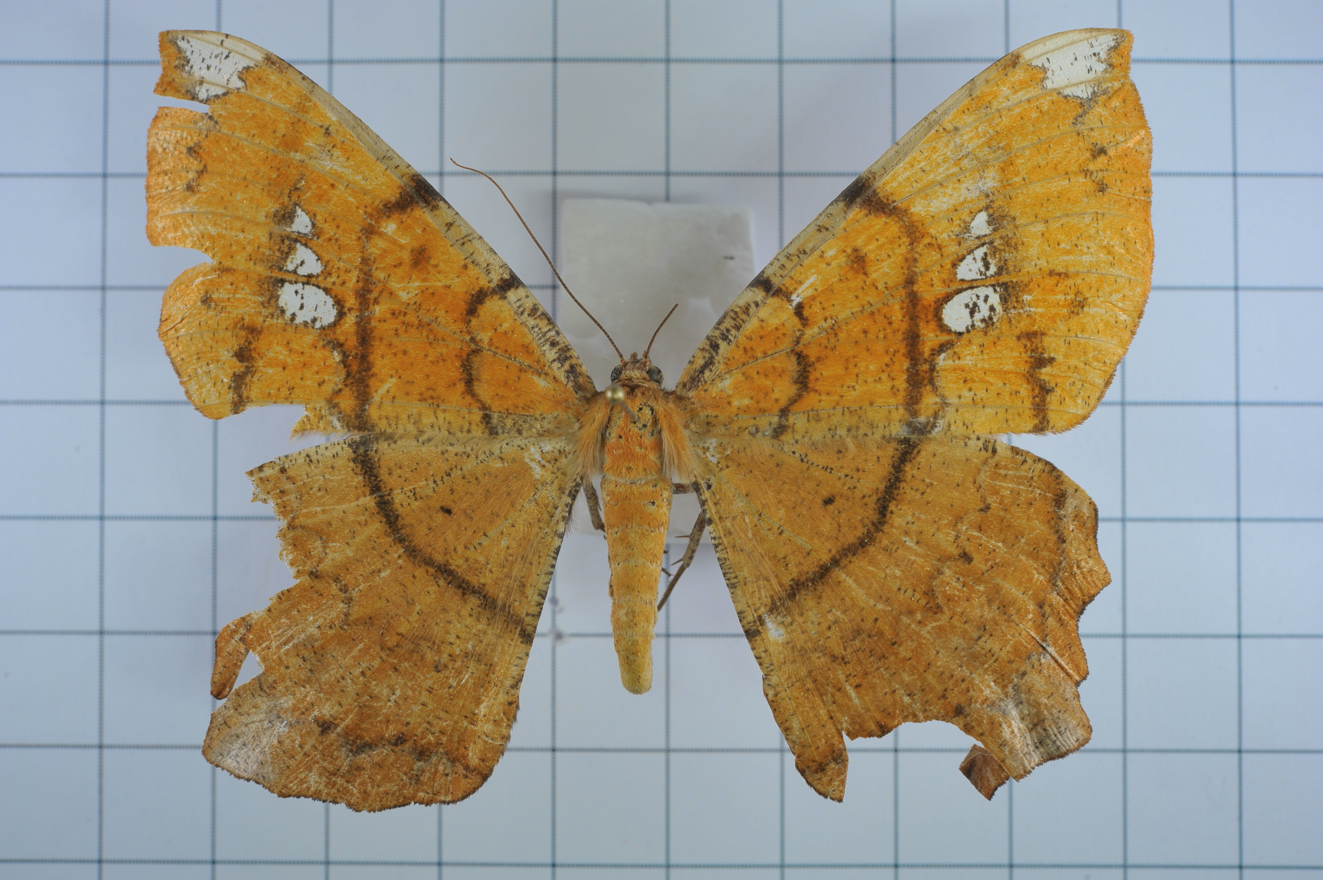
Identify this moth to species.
Amblychia angeronaria
